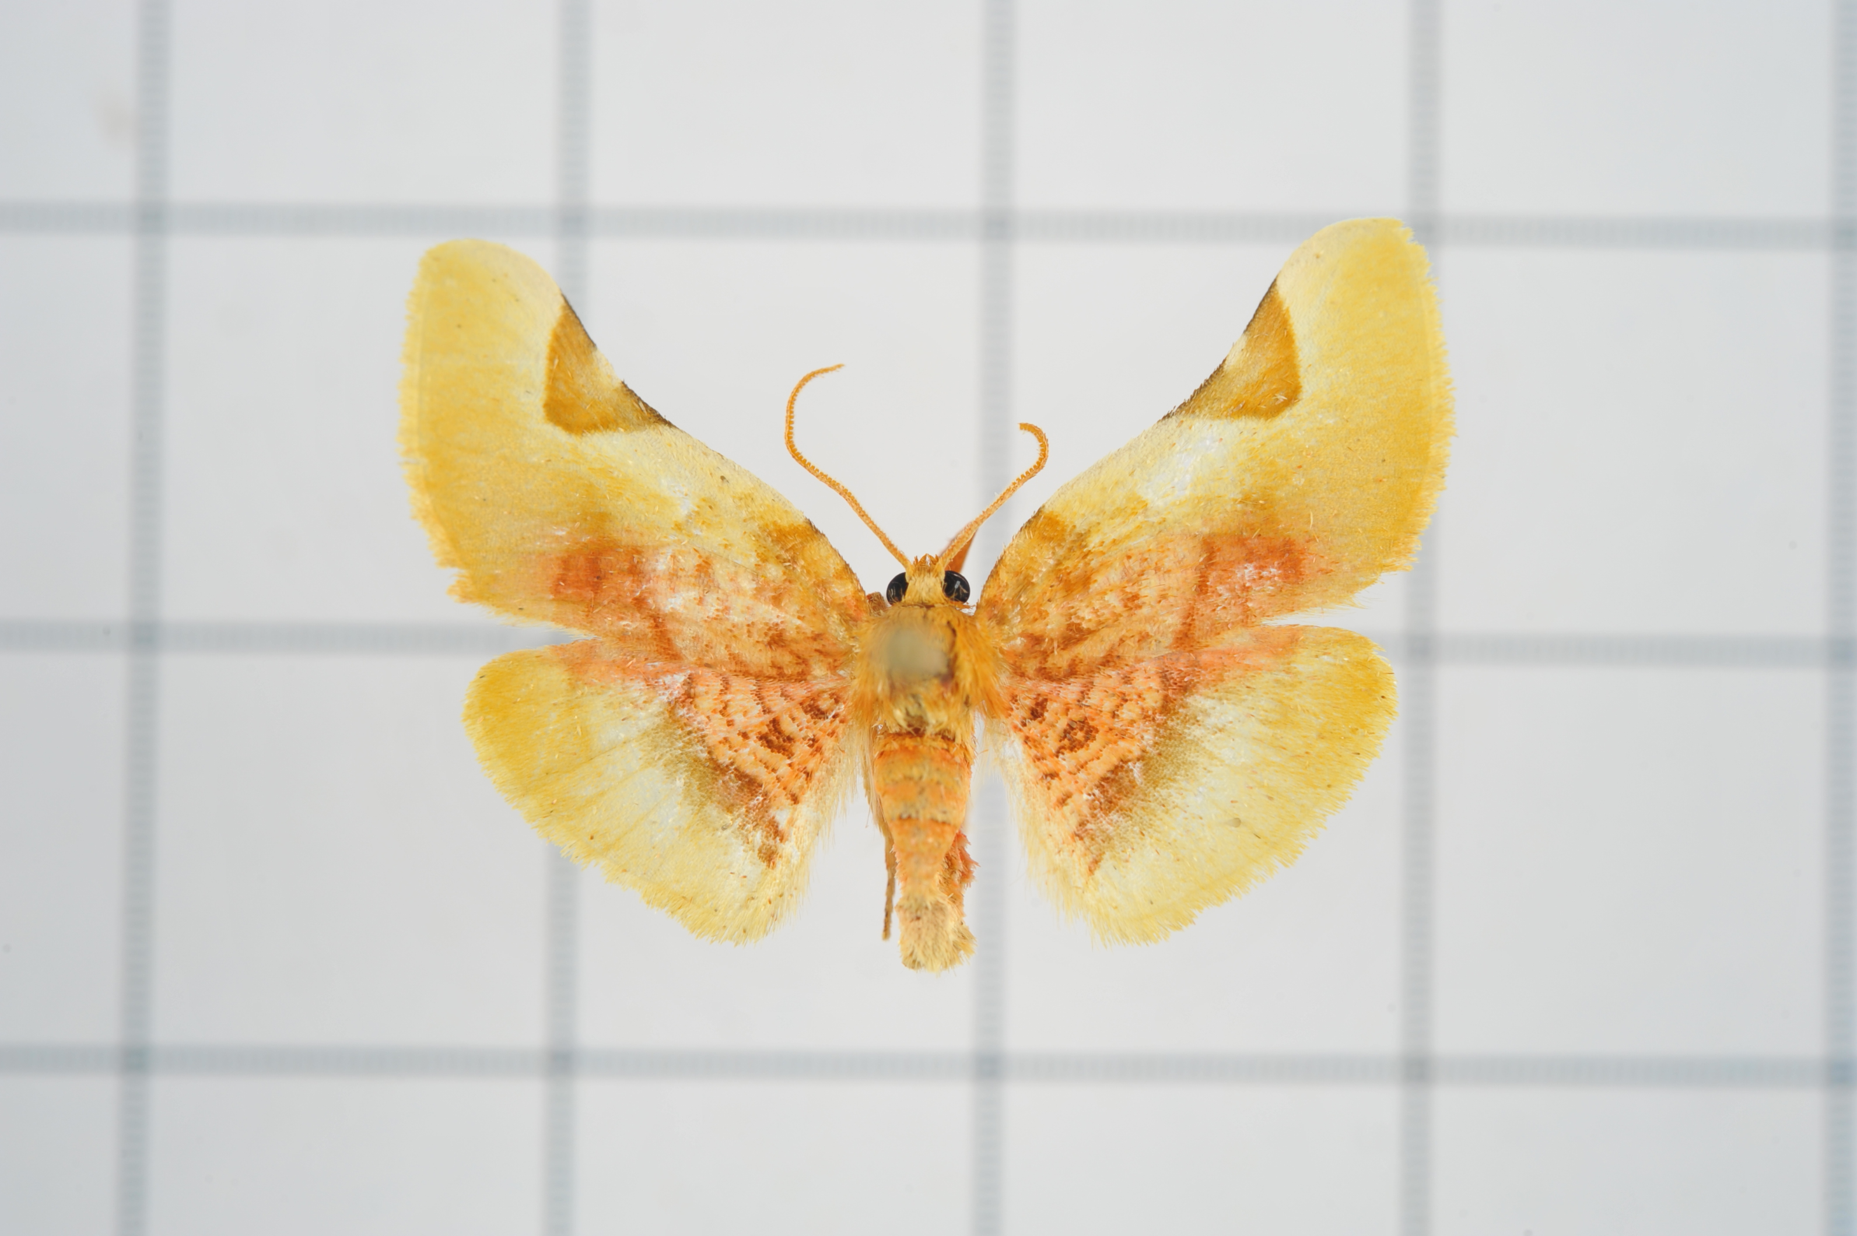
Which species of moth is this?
Pyrinioides sinuosus
